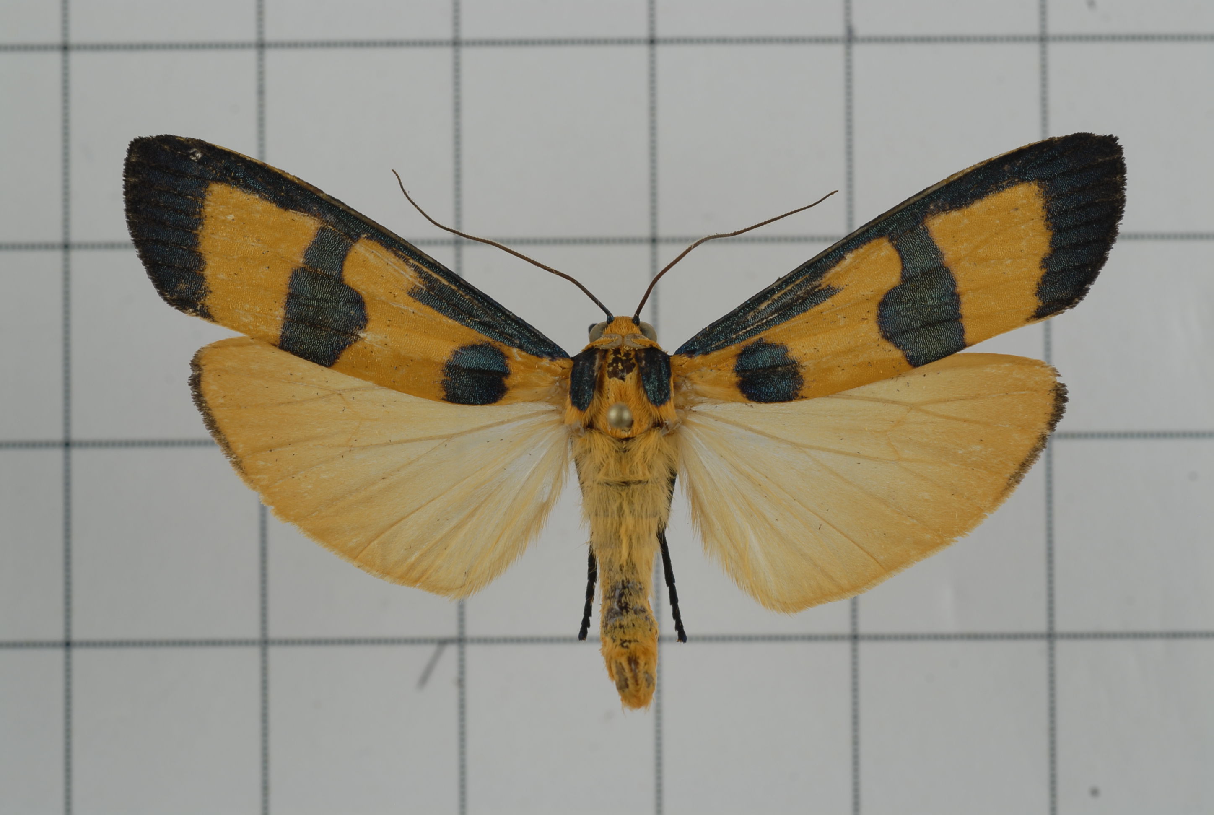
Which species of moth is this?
Chrysaeglia magnifica
